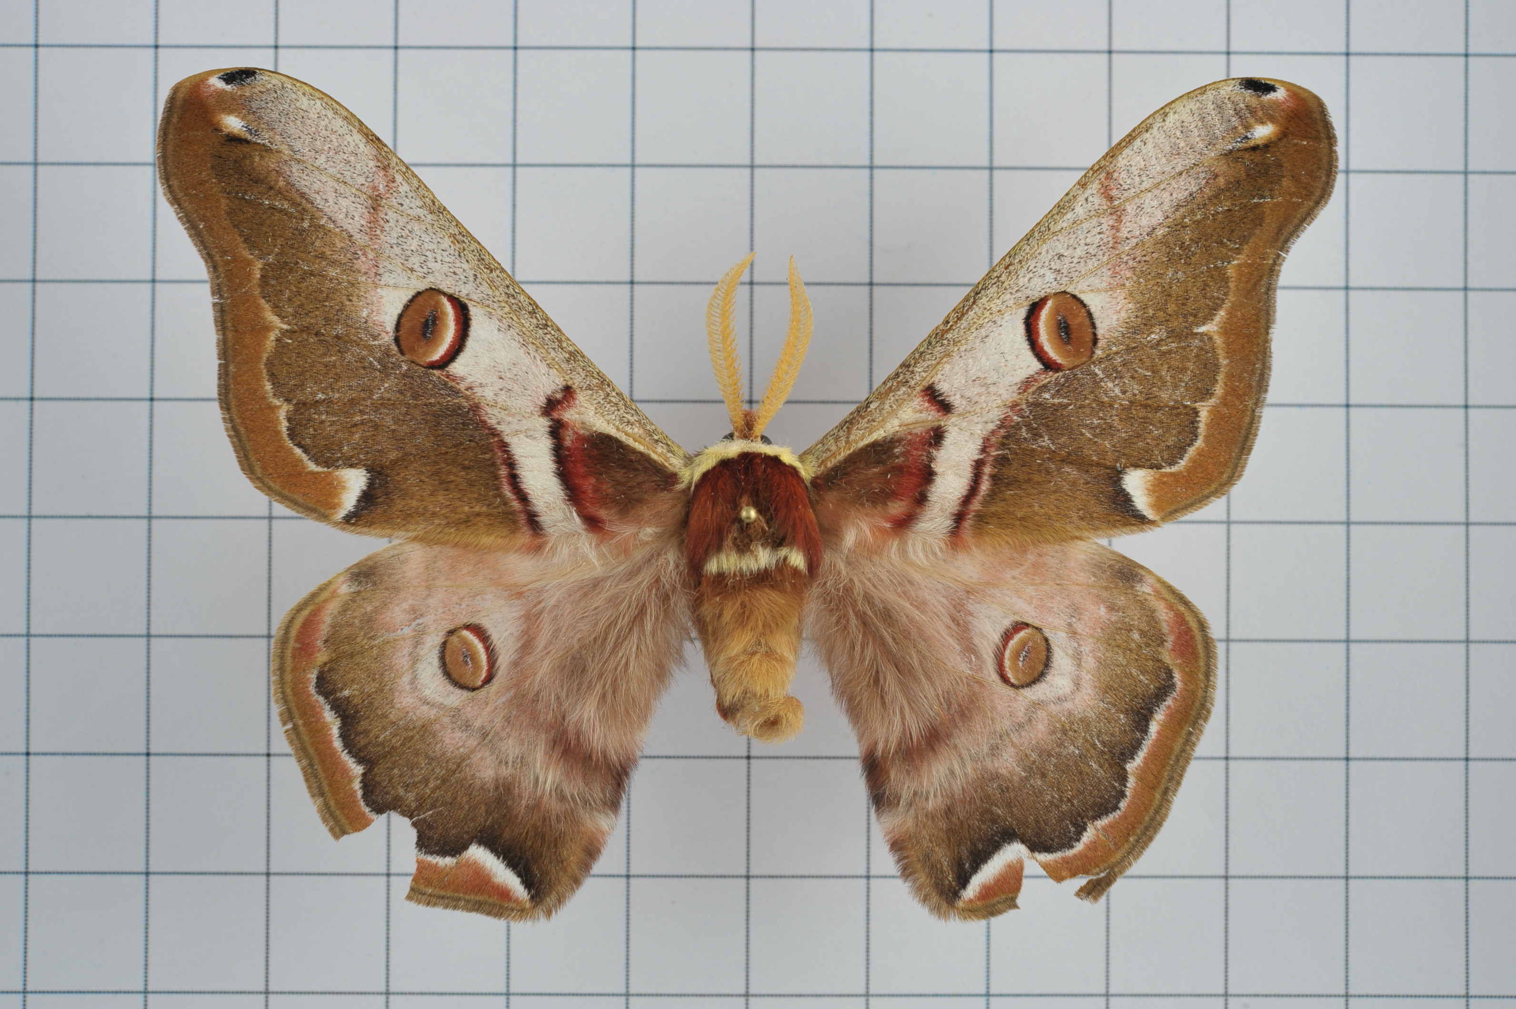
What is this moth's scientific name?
Rinaca fukudai
